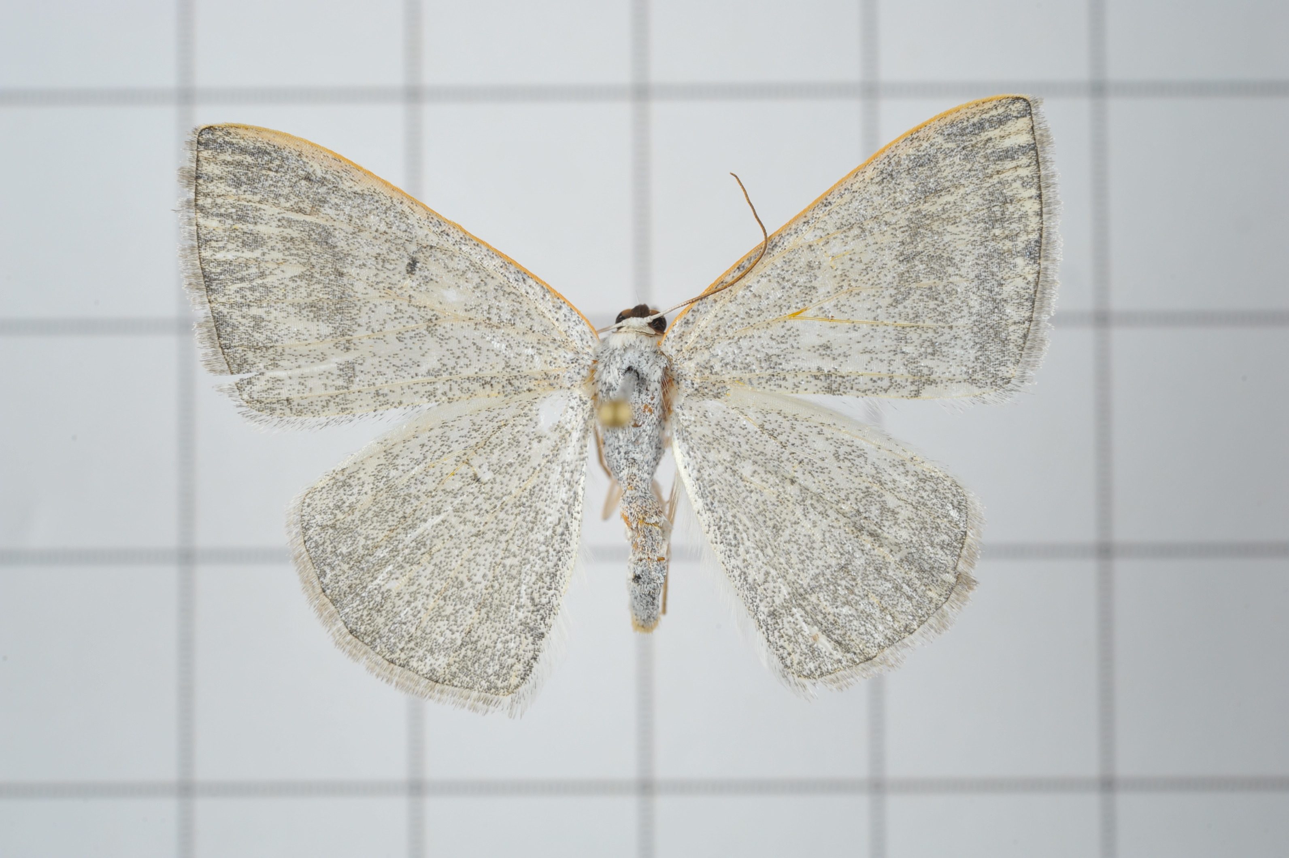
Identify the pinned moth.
Lomographa platyleucata marginata
